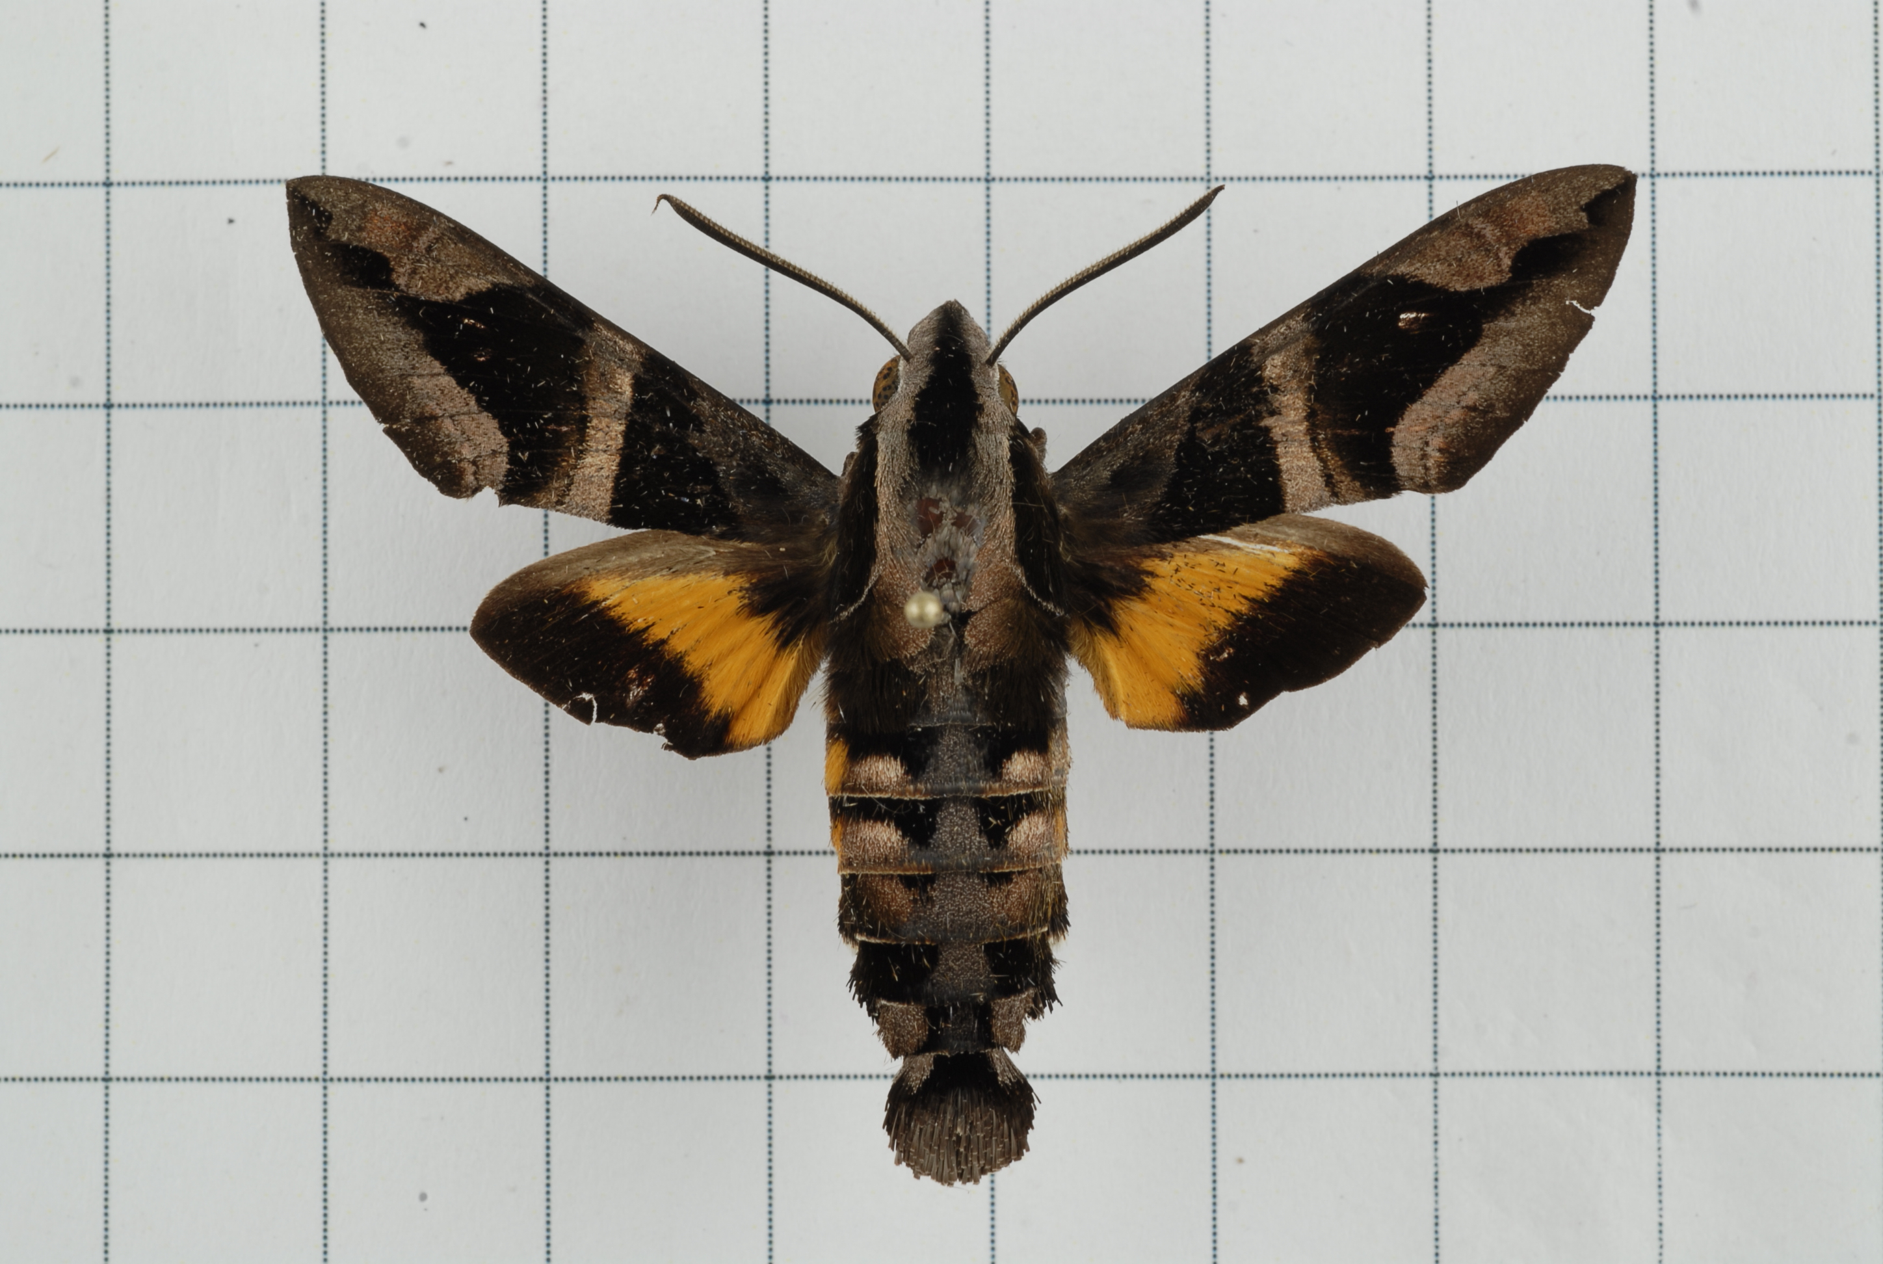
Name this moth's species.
Macroglossum mitchellii imperator
